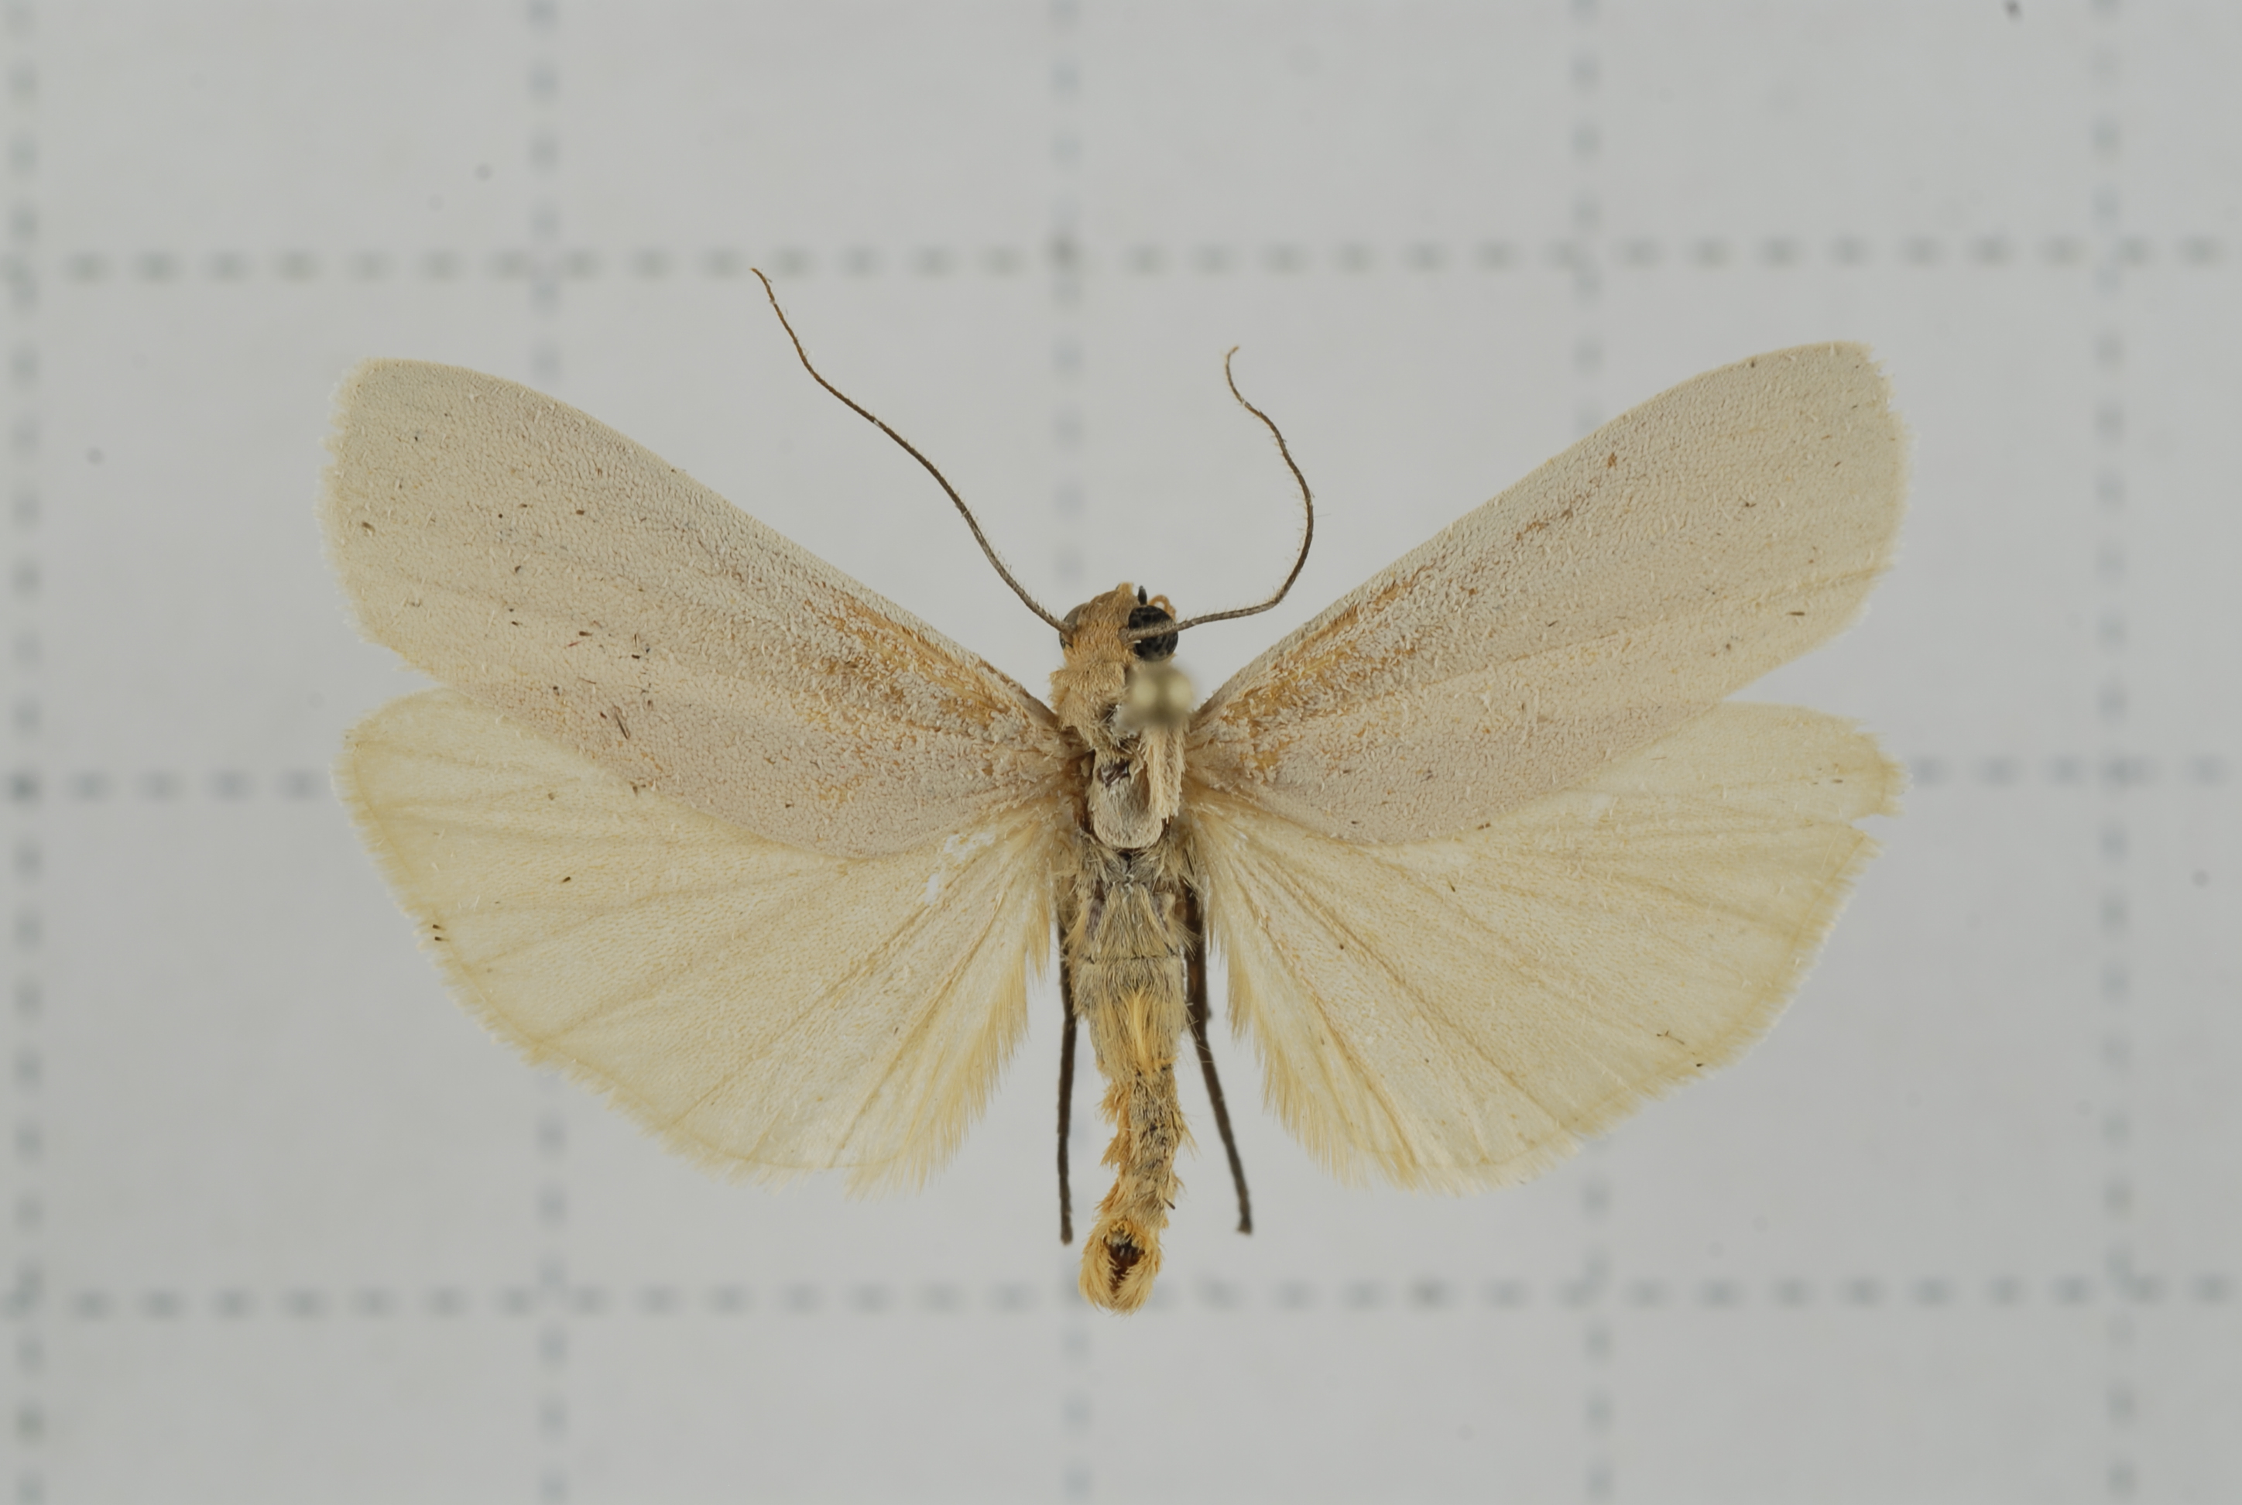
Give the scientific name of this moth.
Eilema ranrunensis
